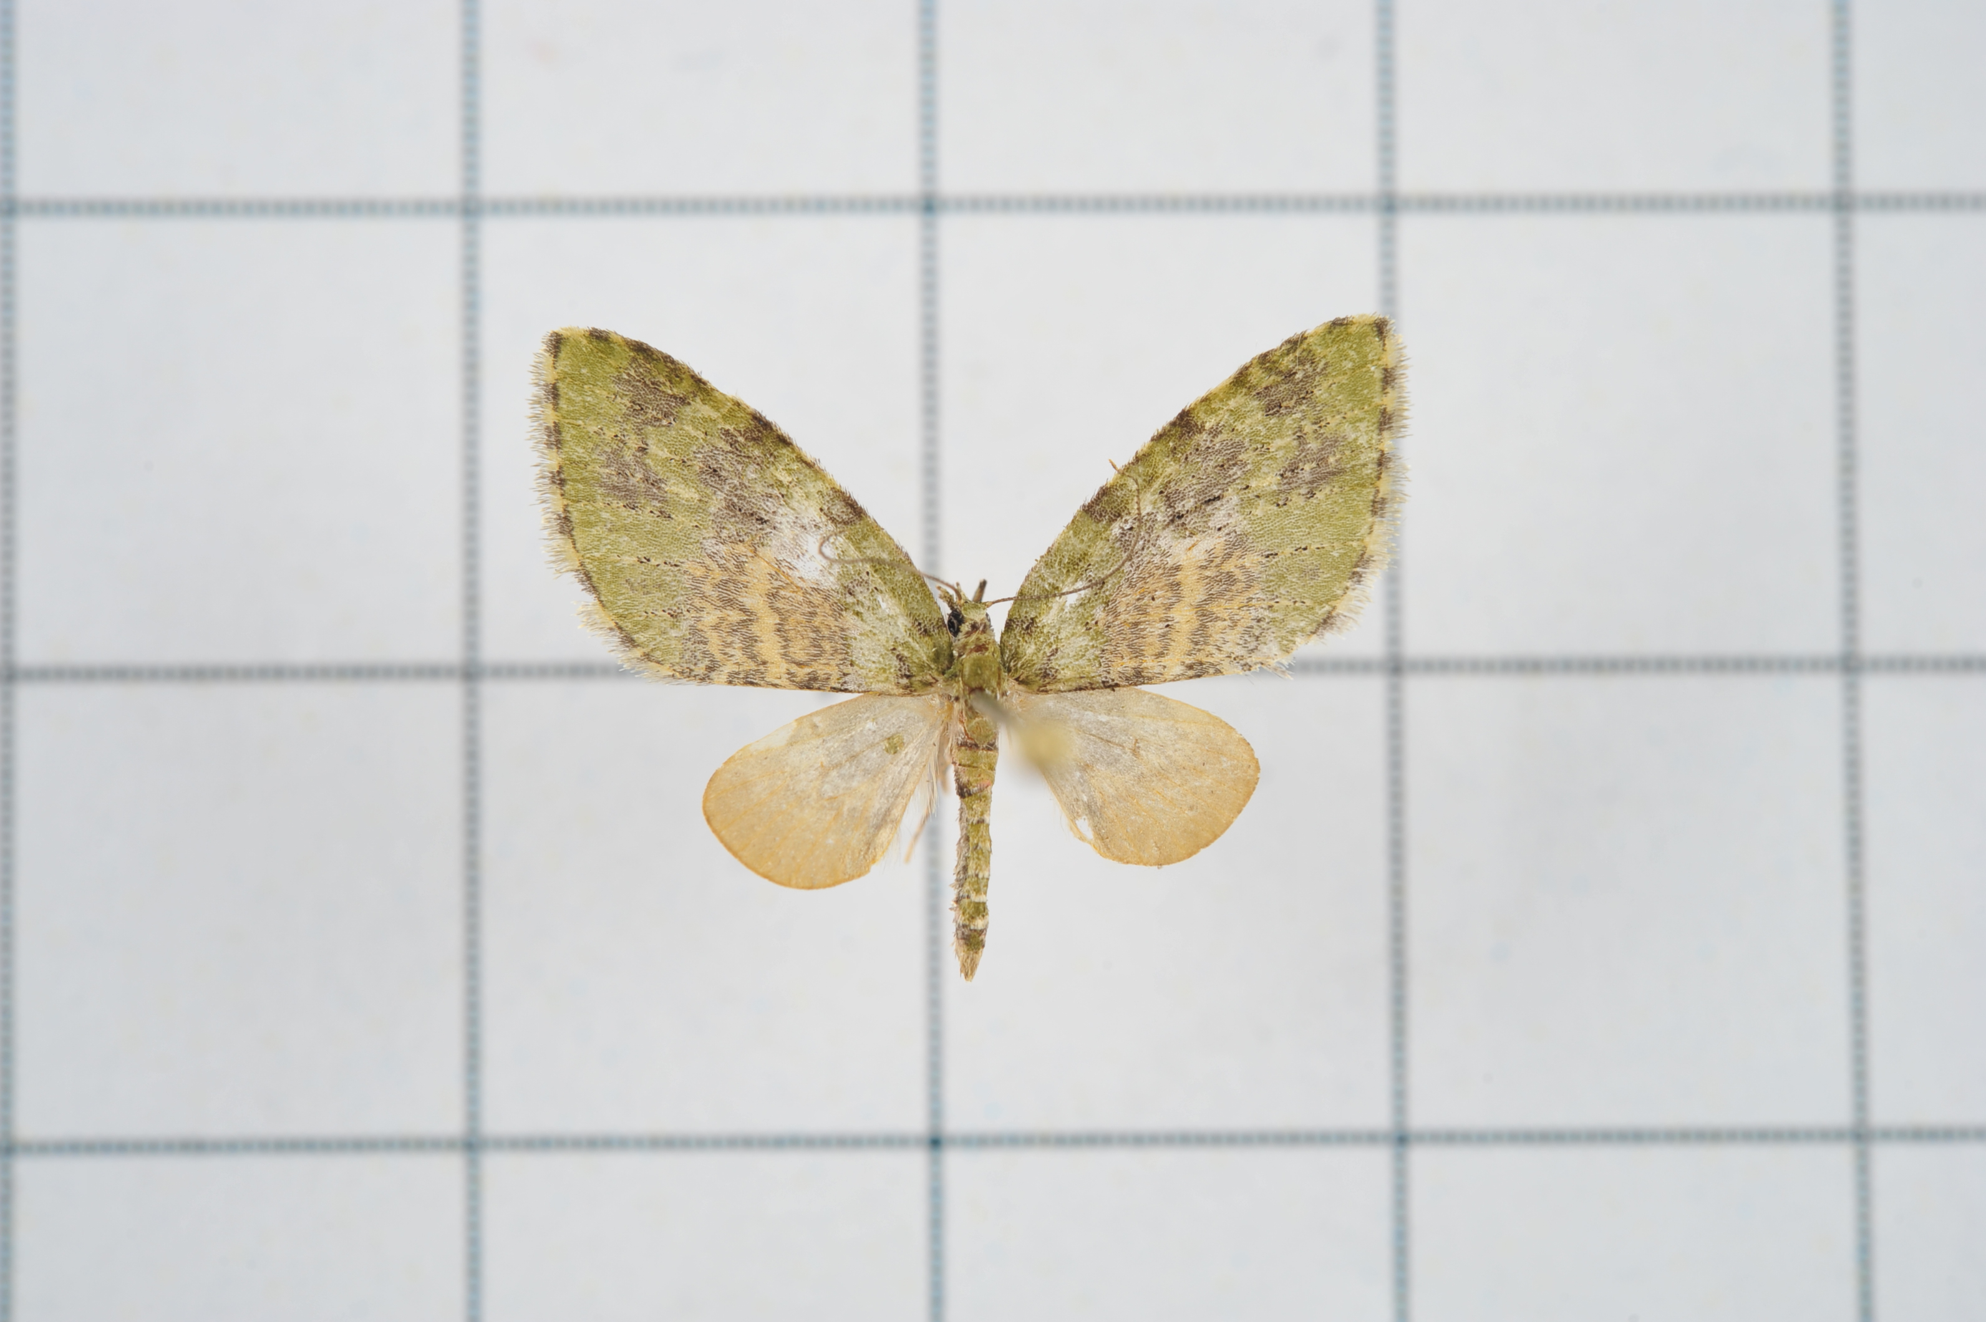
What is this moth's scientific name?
Chloroclystis blanda
